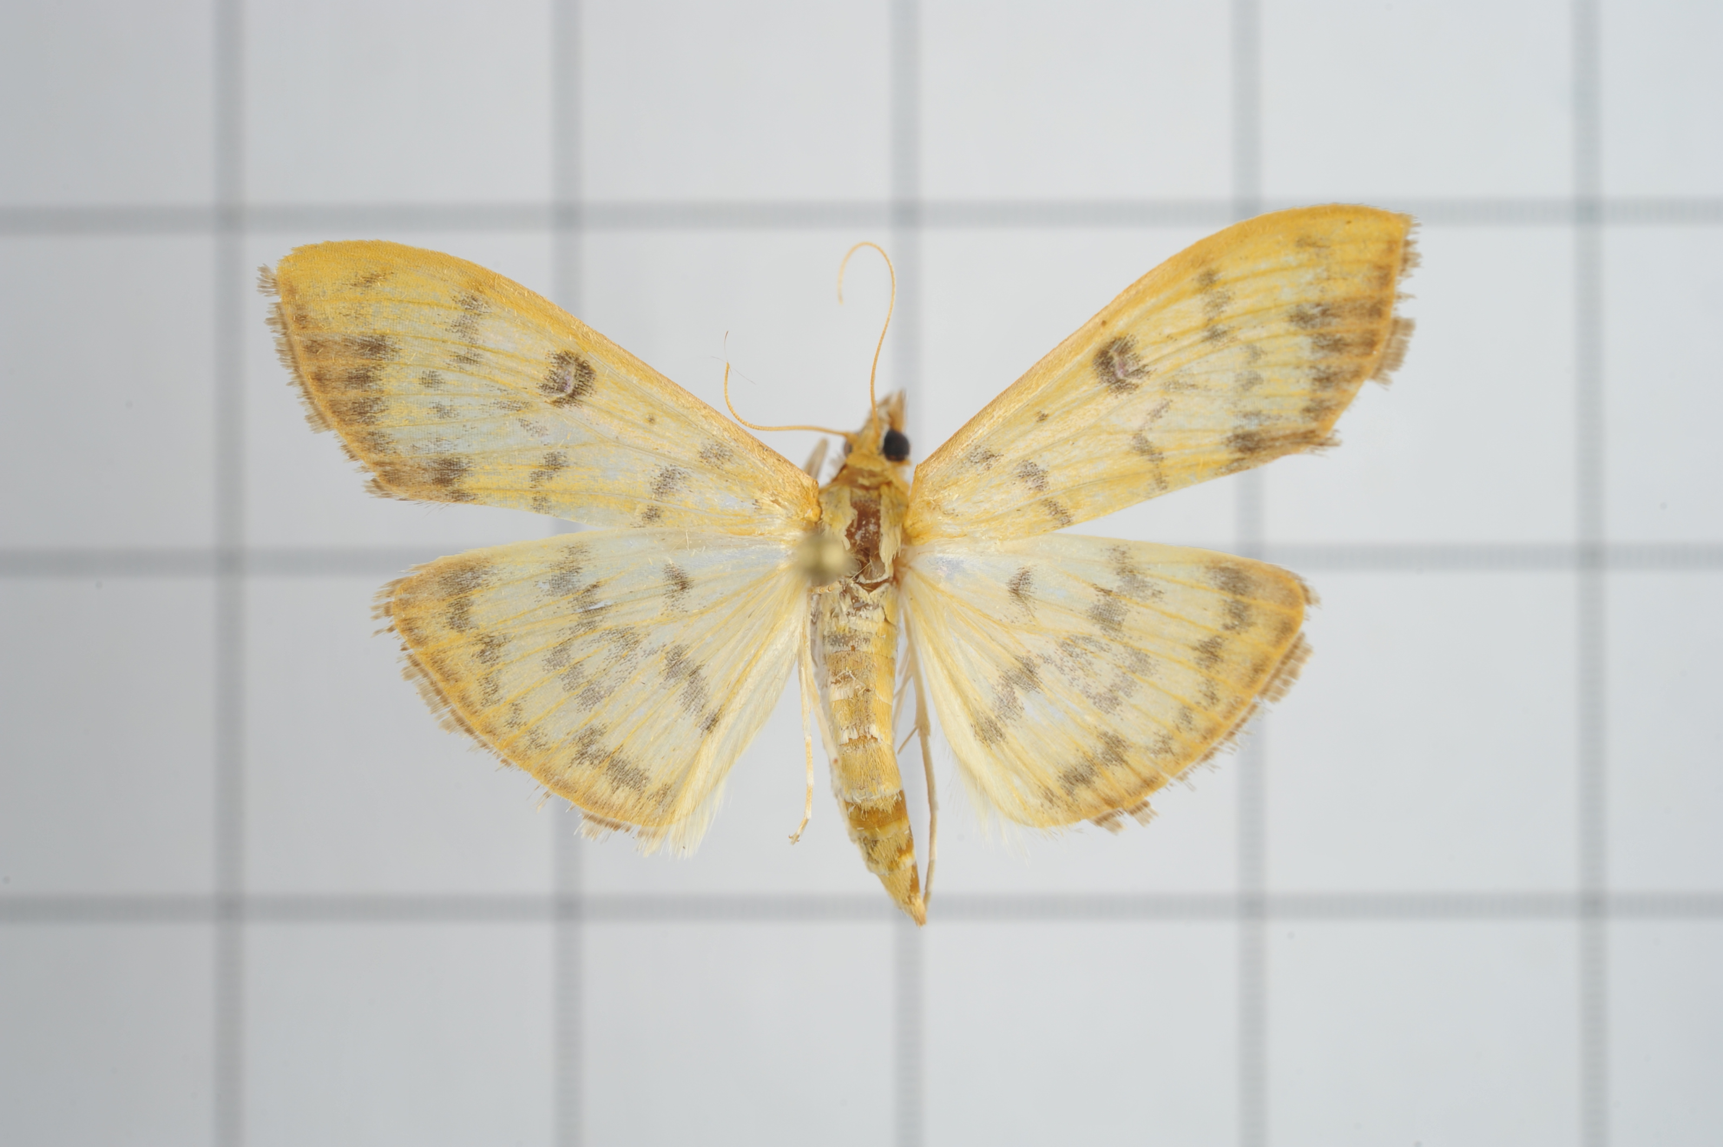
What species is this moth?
Botyodes diniasalis
